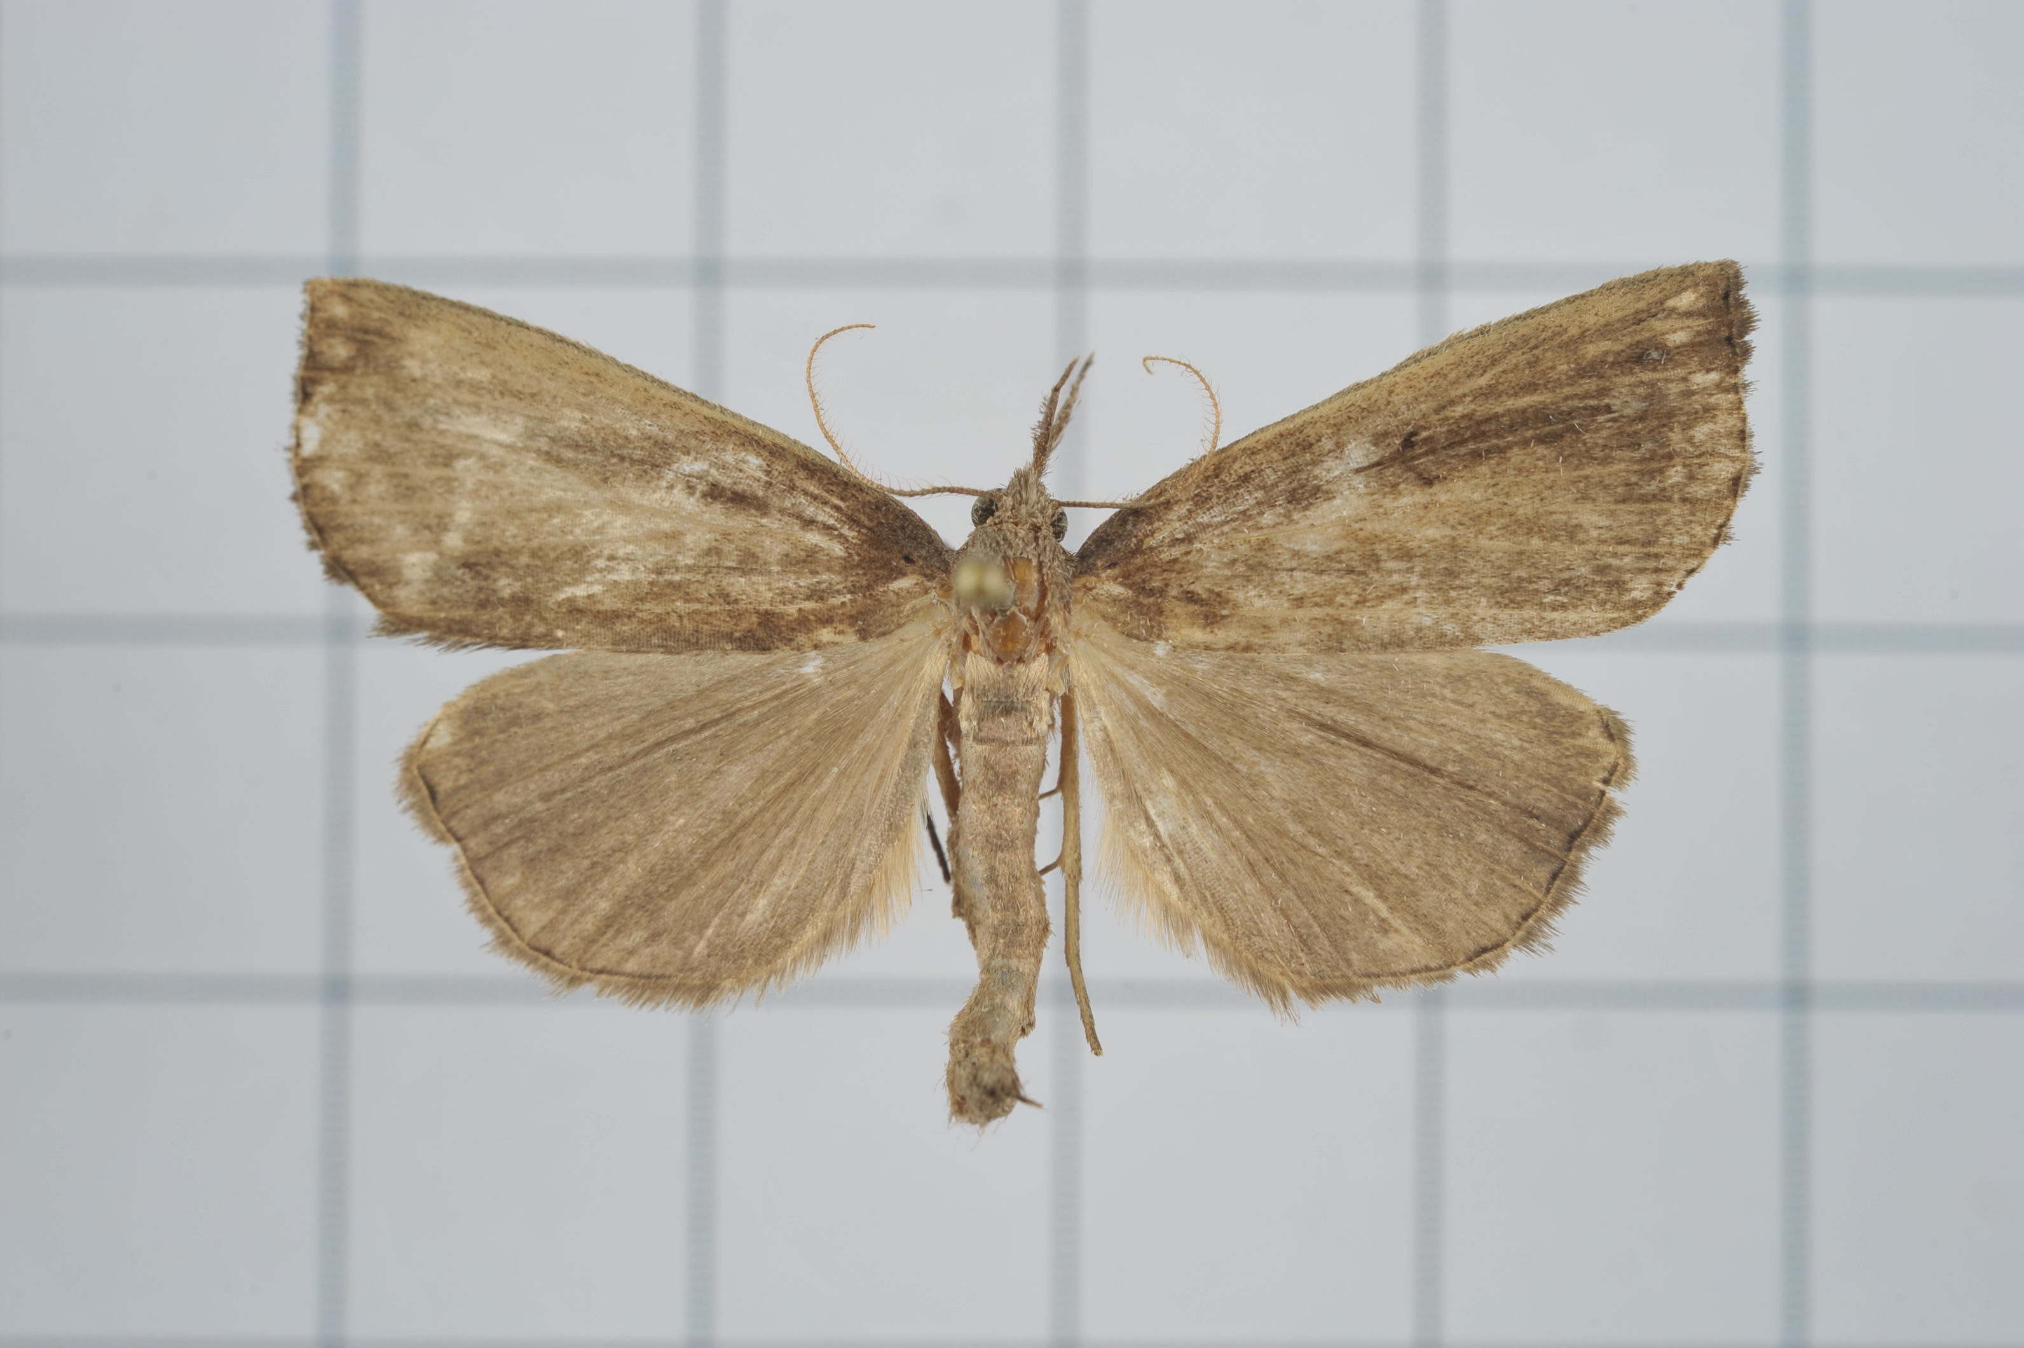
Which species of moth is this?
Stenhypena costalis
